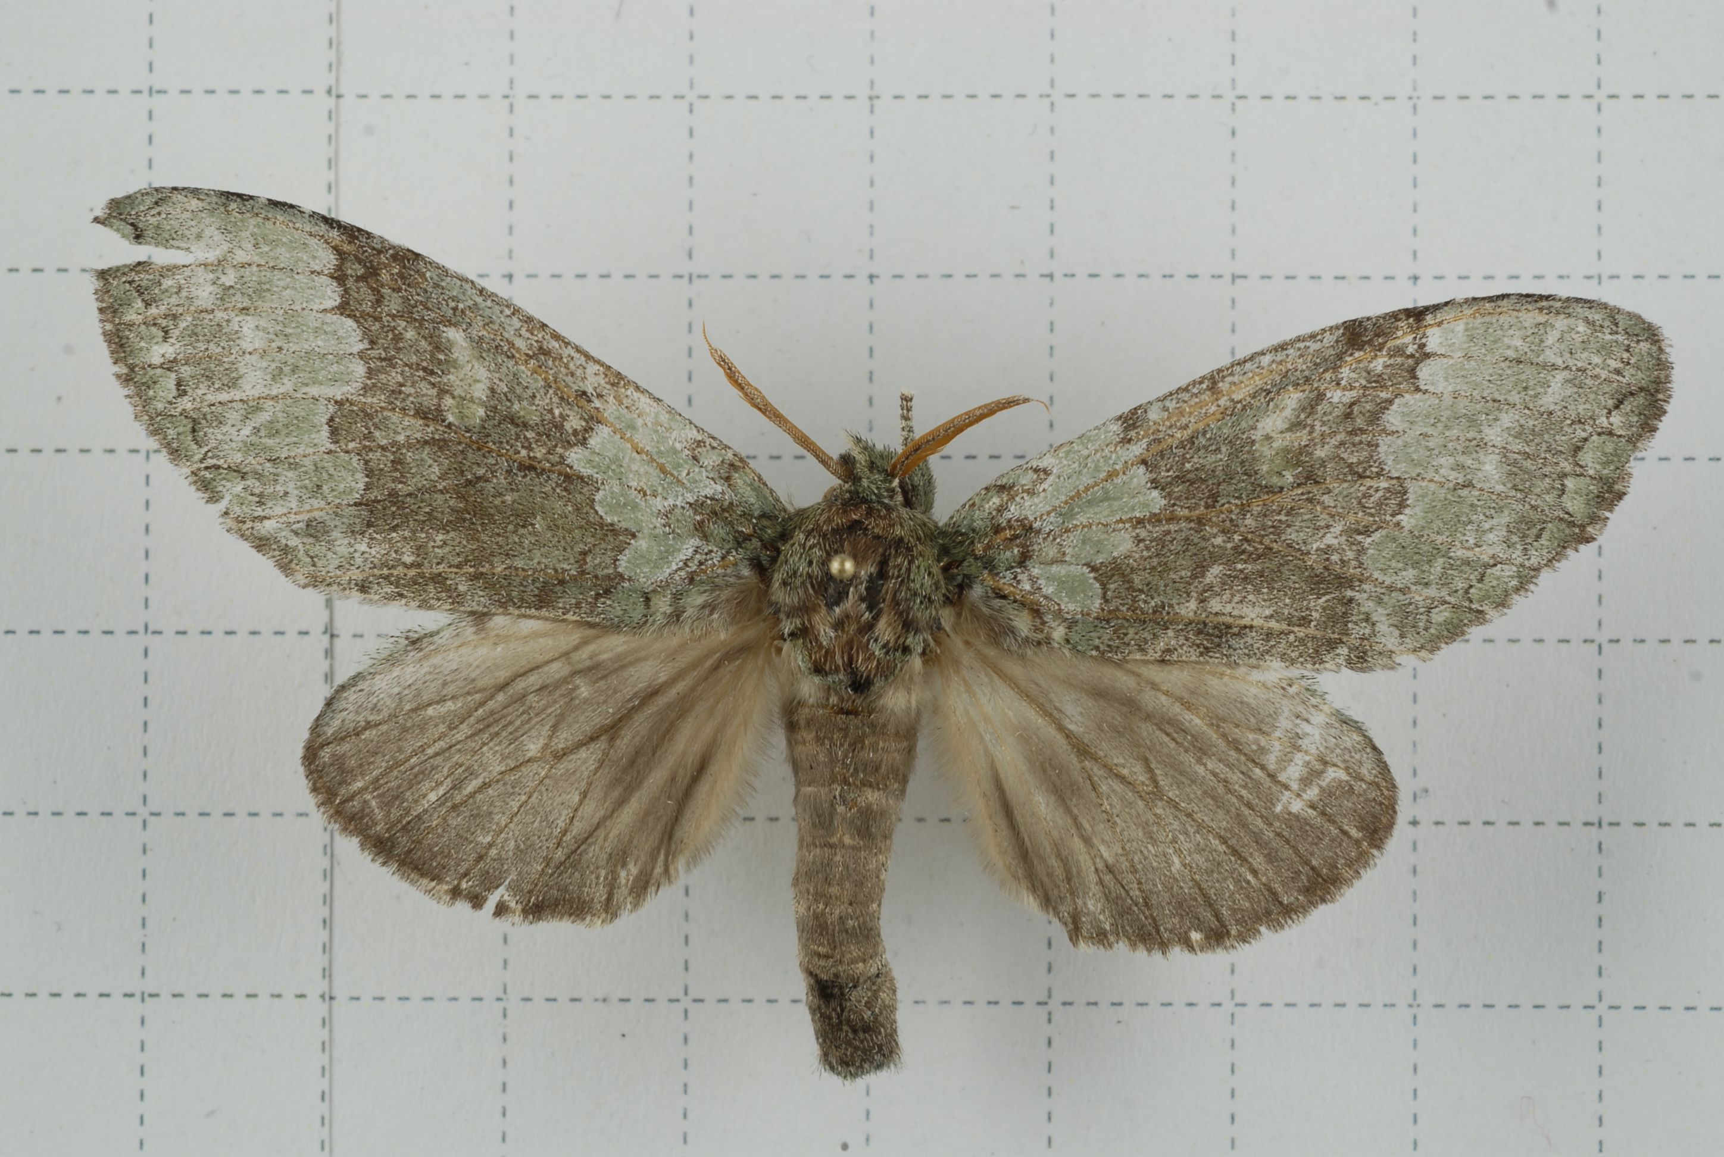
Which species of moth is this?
Netria multispinae multispinae
